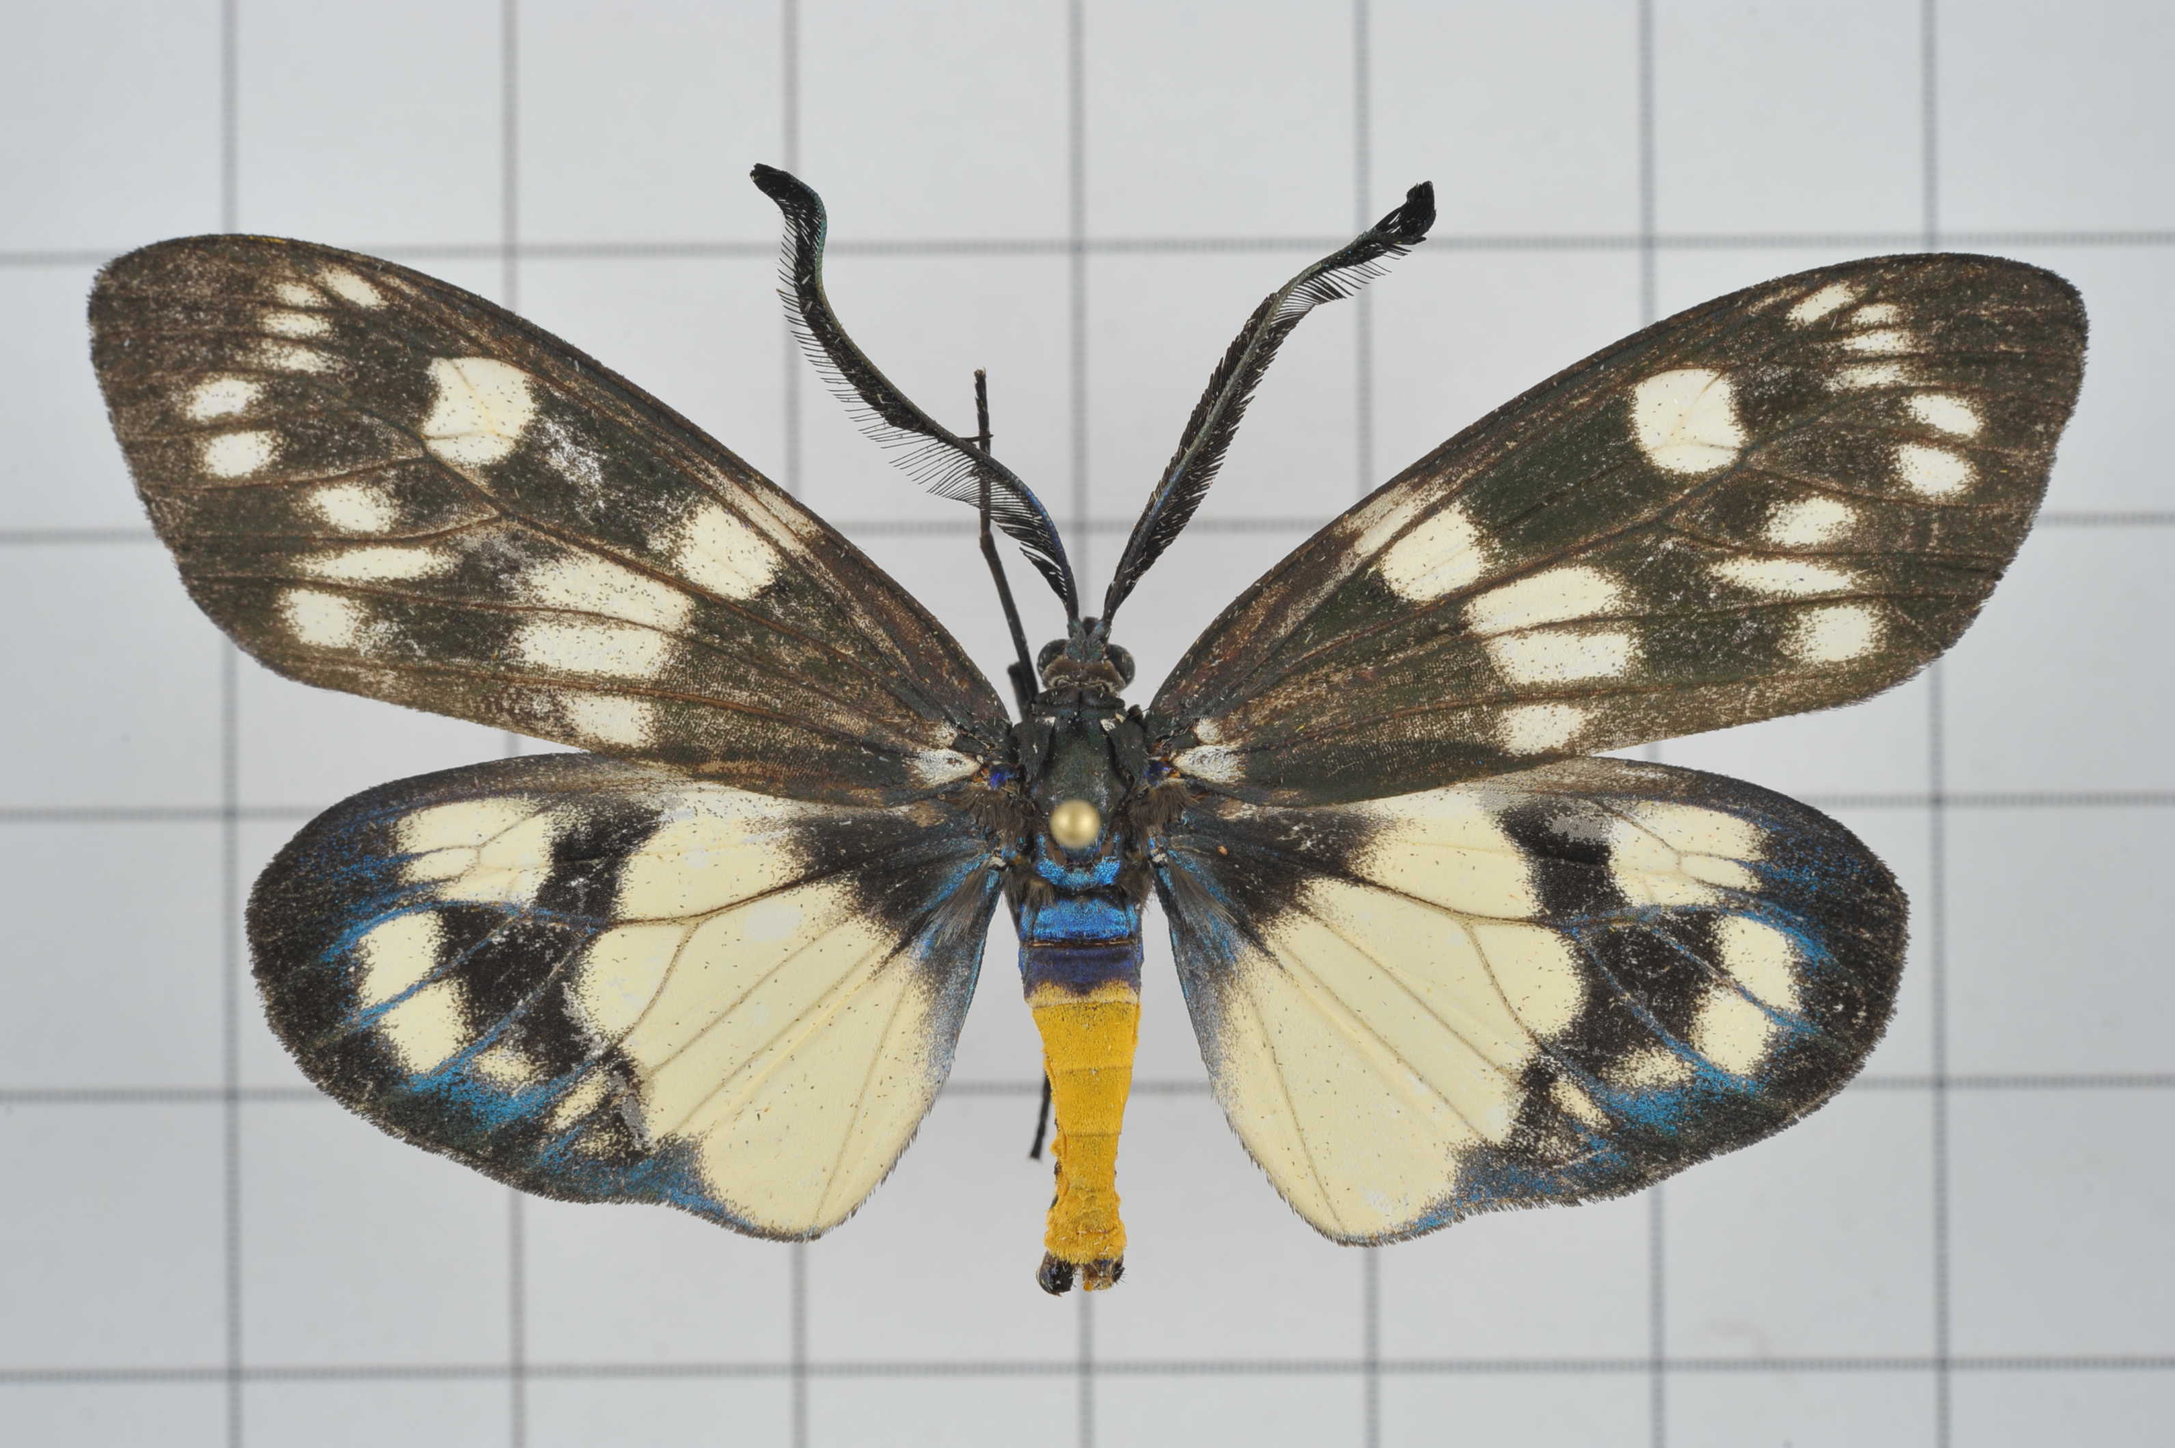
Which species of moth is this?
Eterusia aedea formosana
